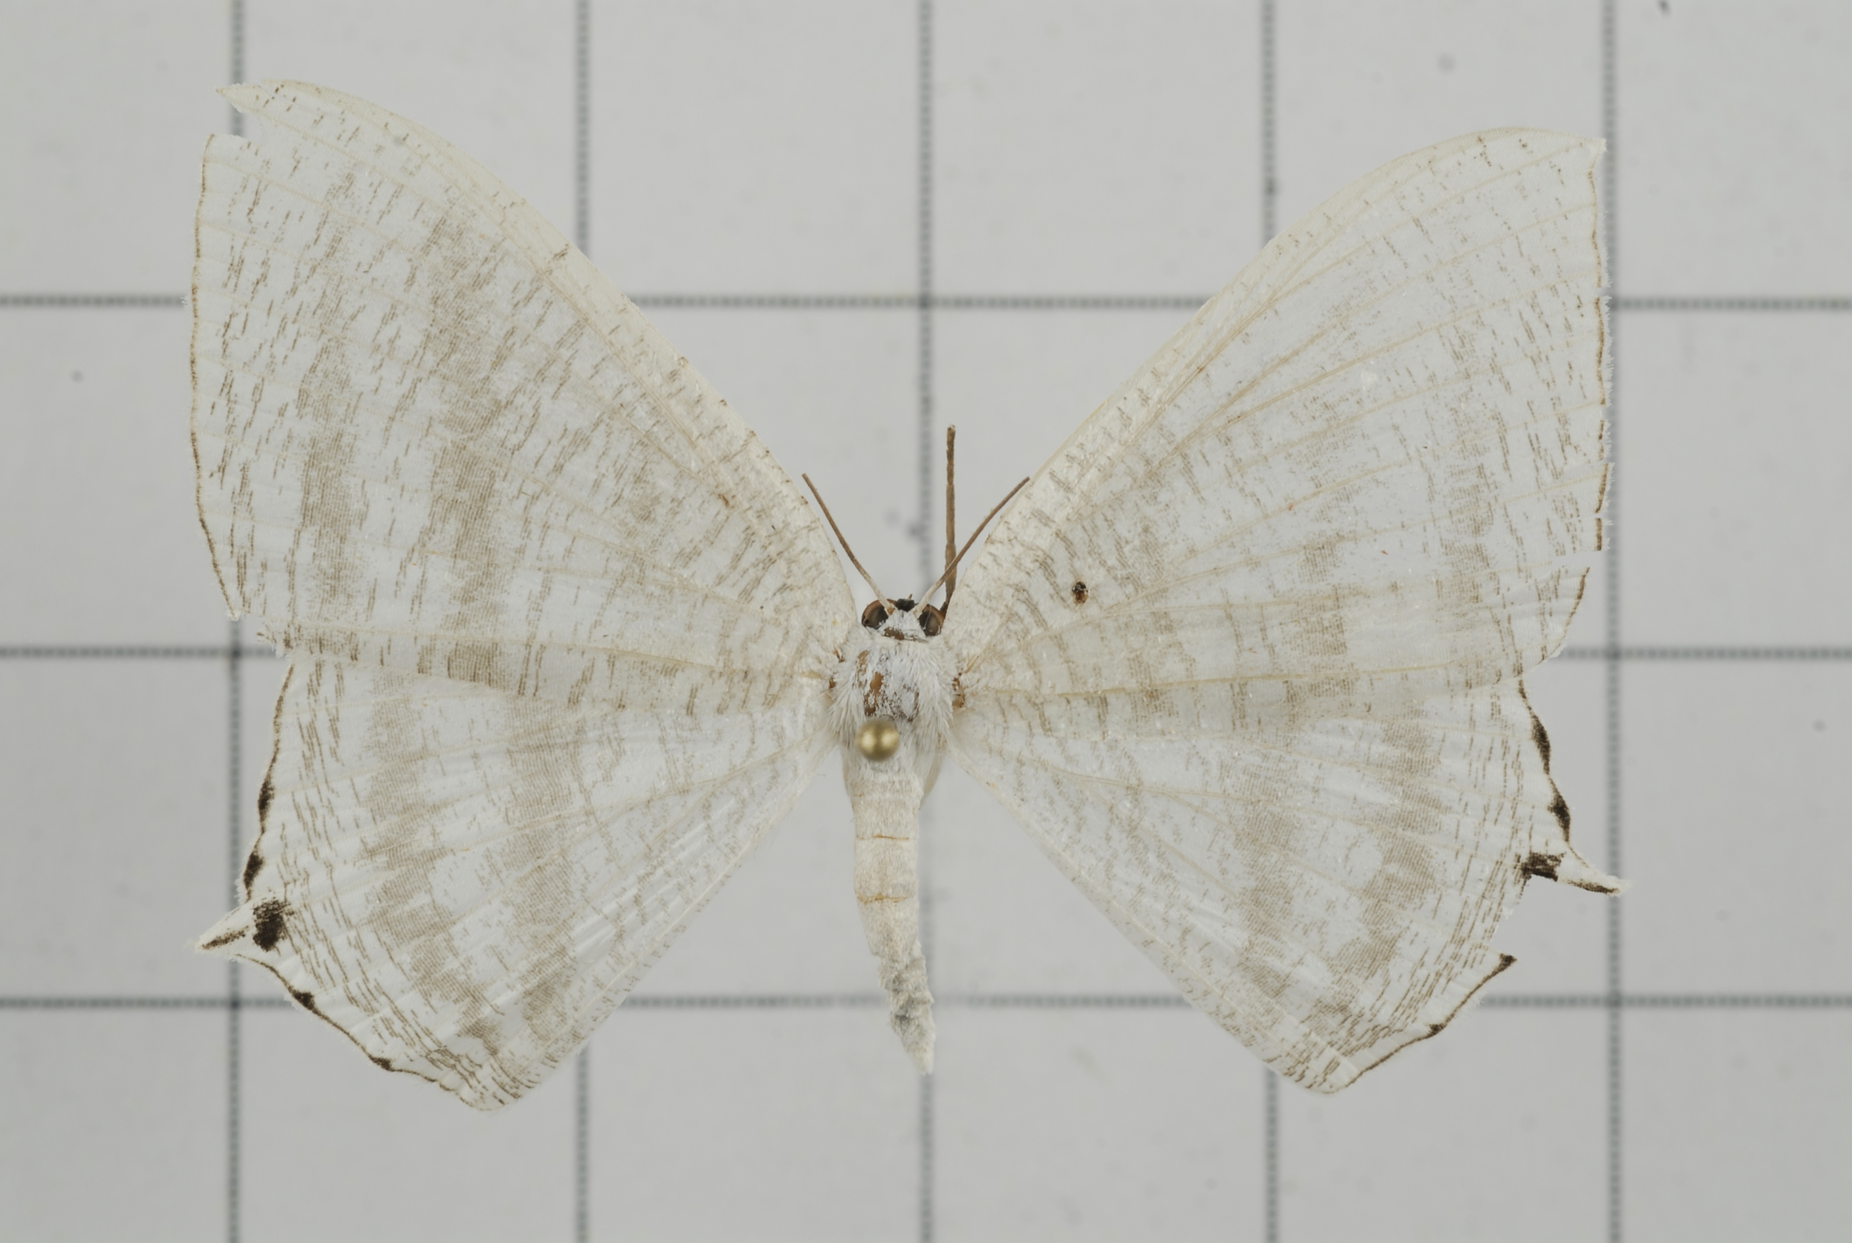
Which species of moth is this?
Micronia aculeata
